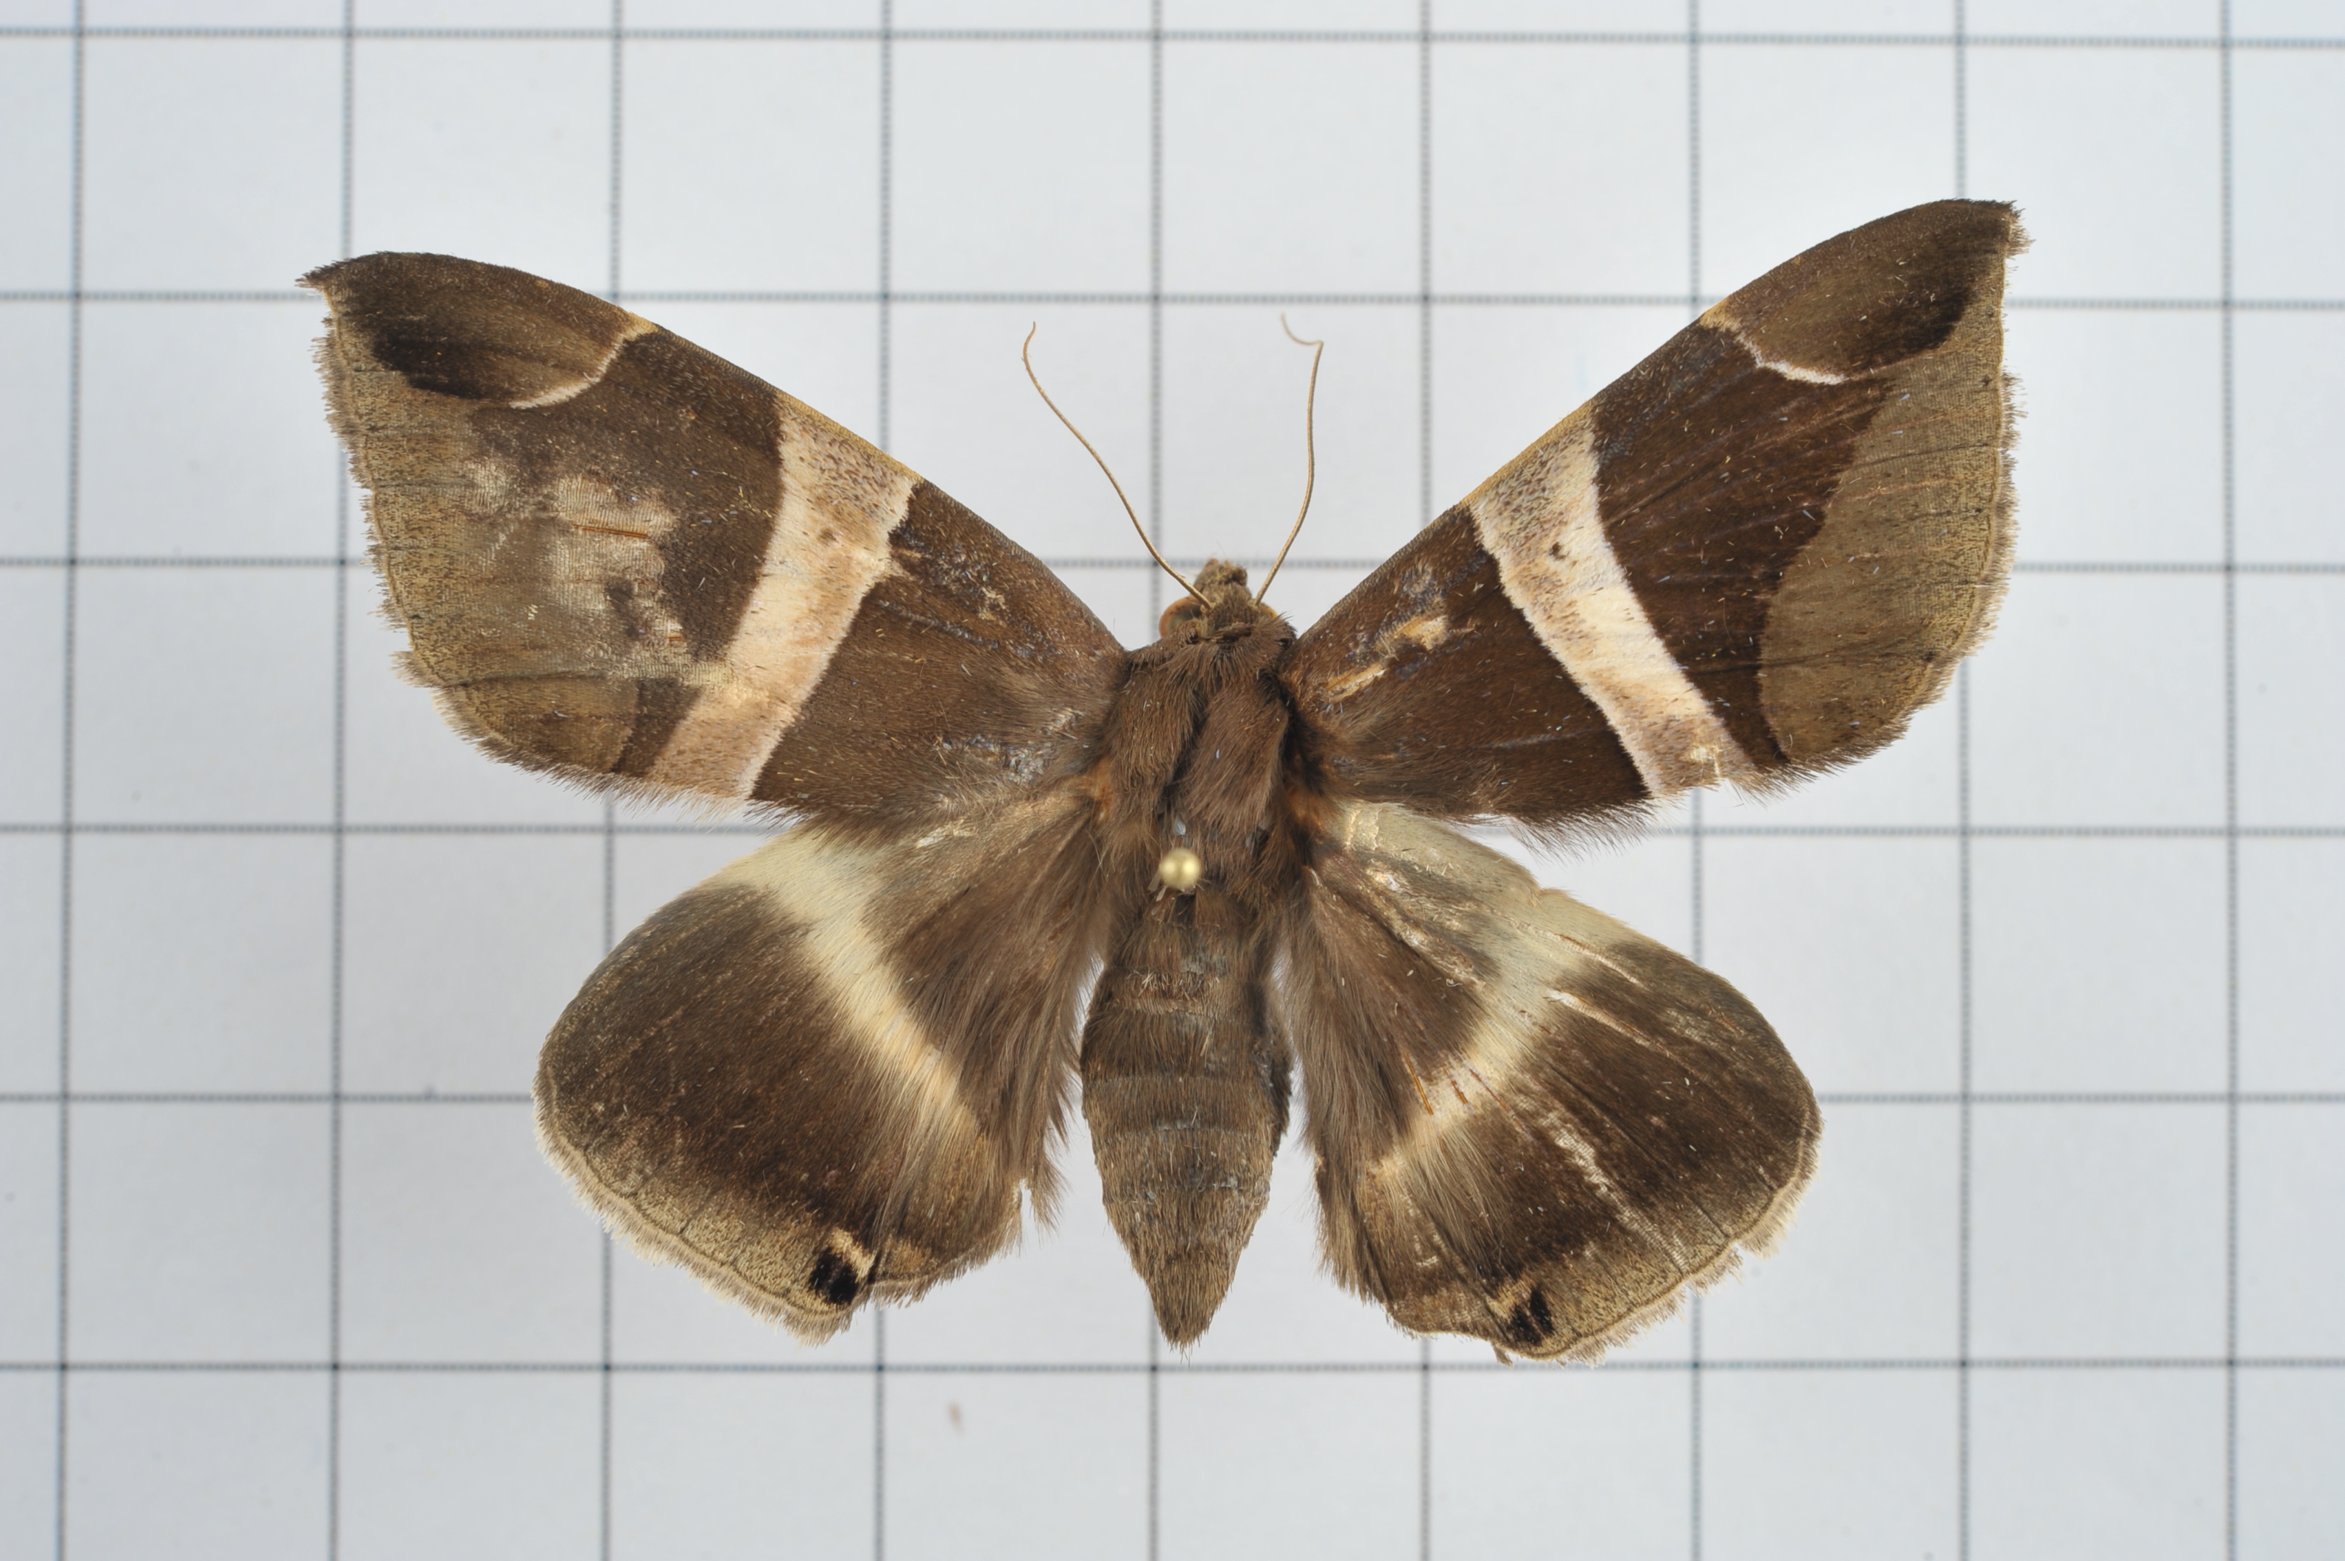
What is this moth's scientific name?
Bastilla praetermissa
